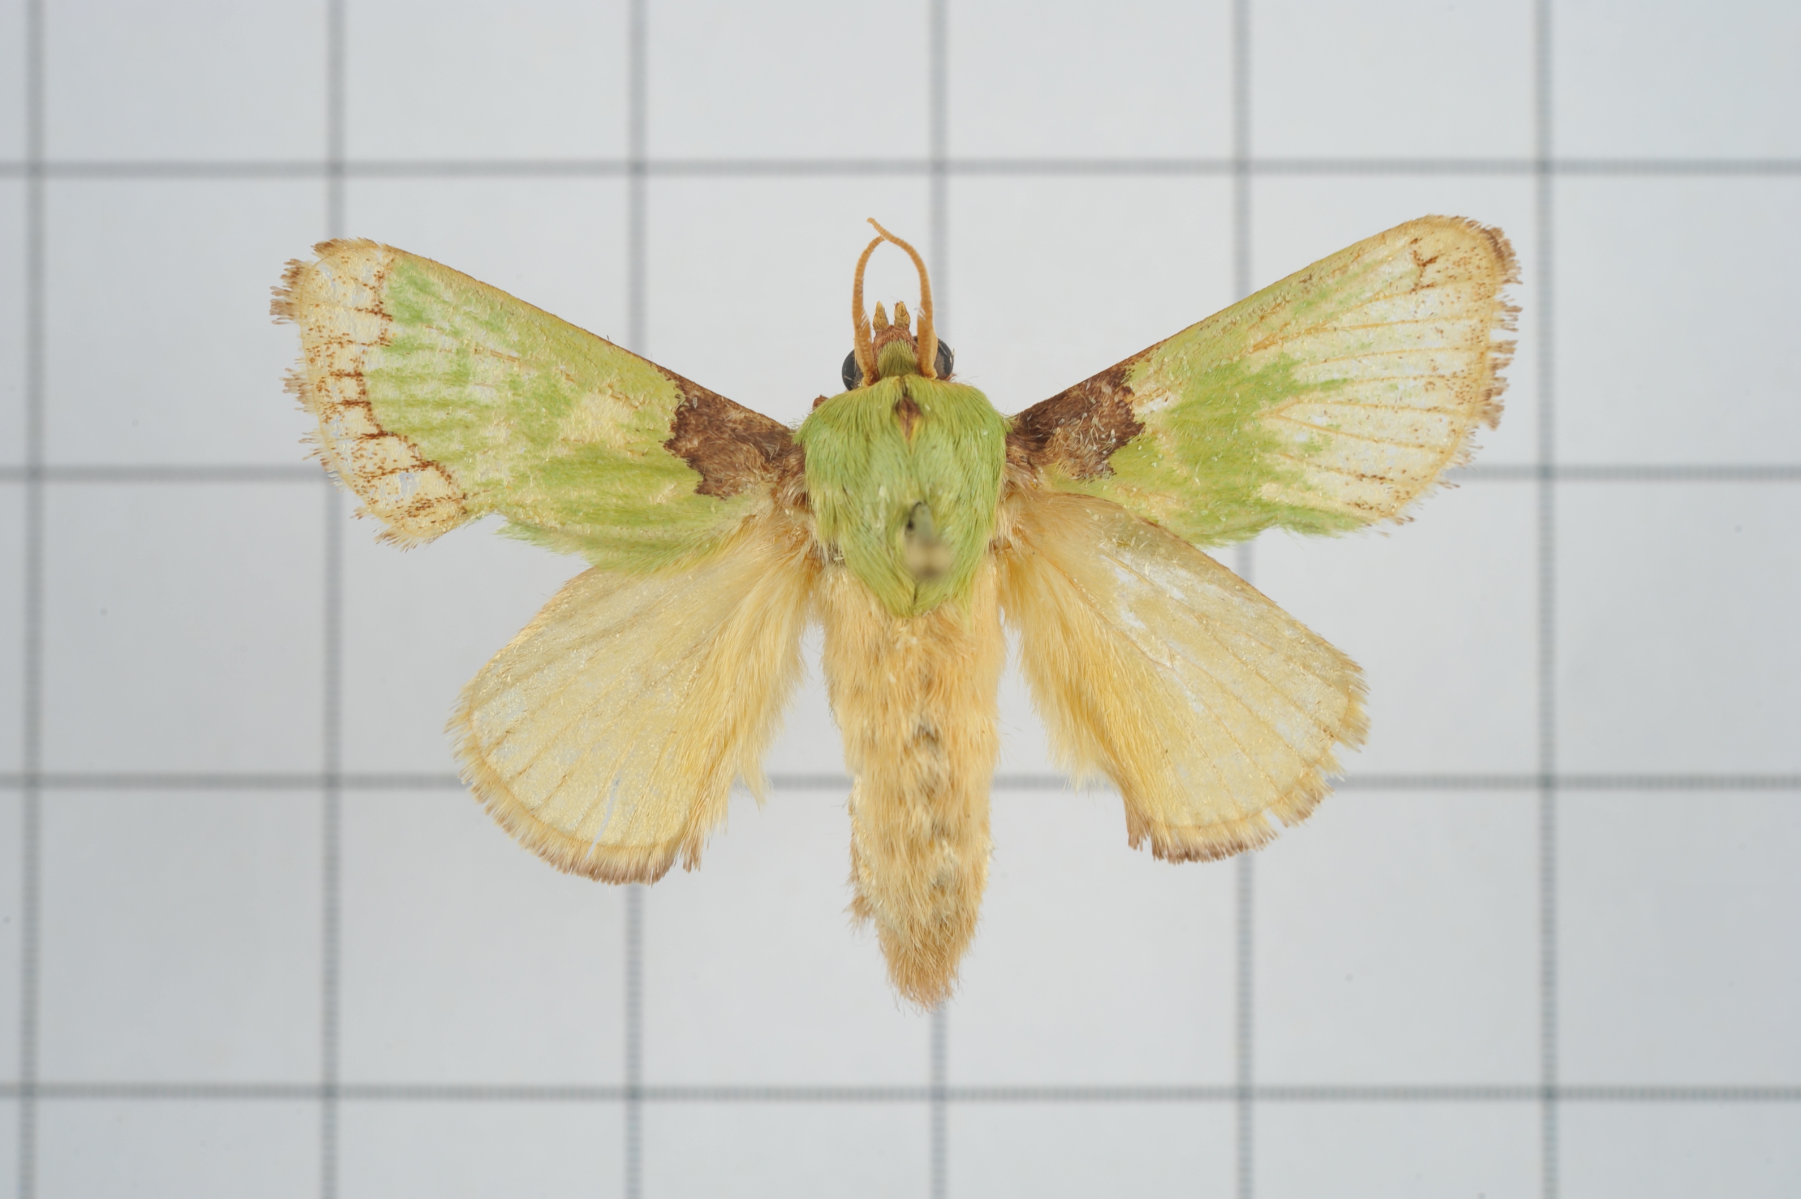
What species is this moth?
Parasa consocia
